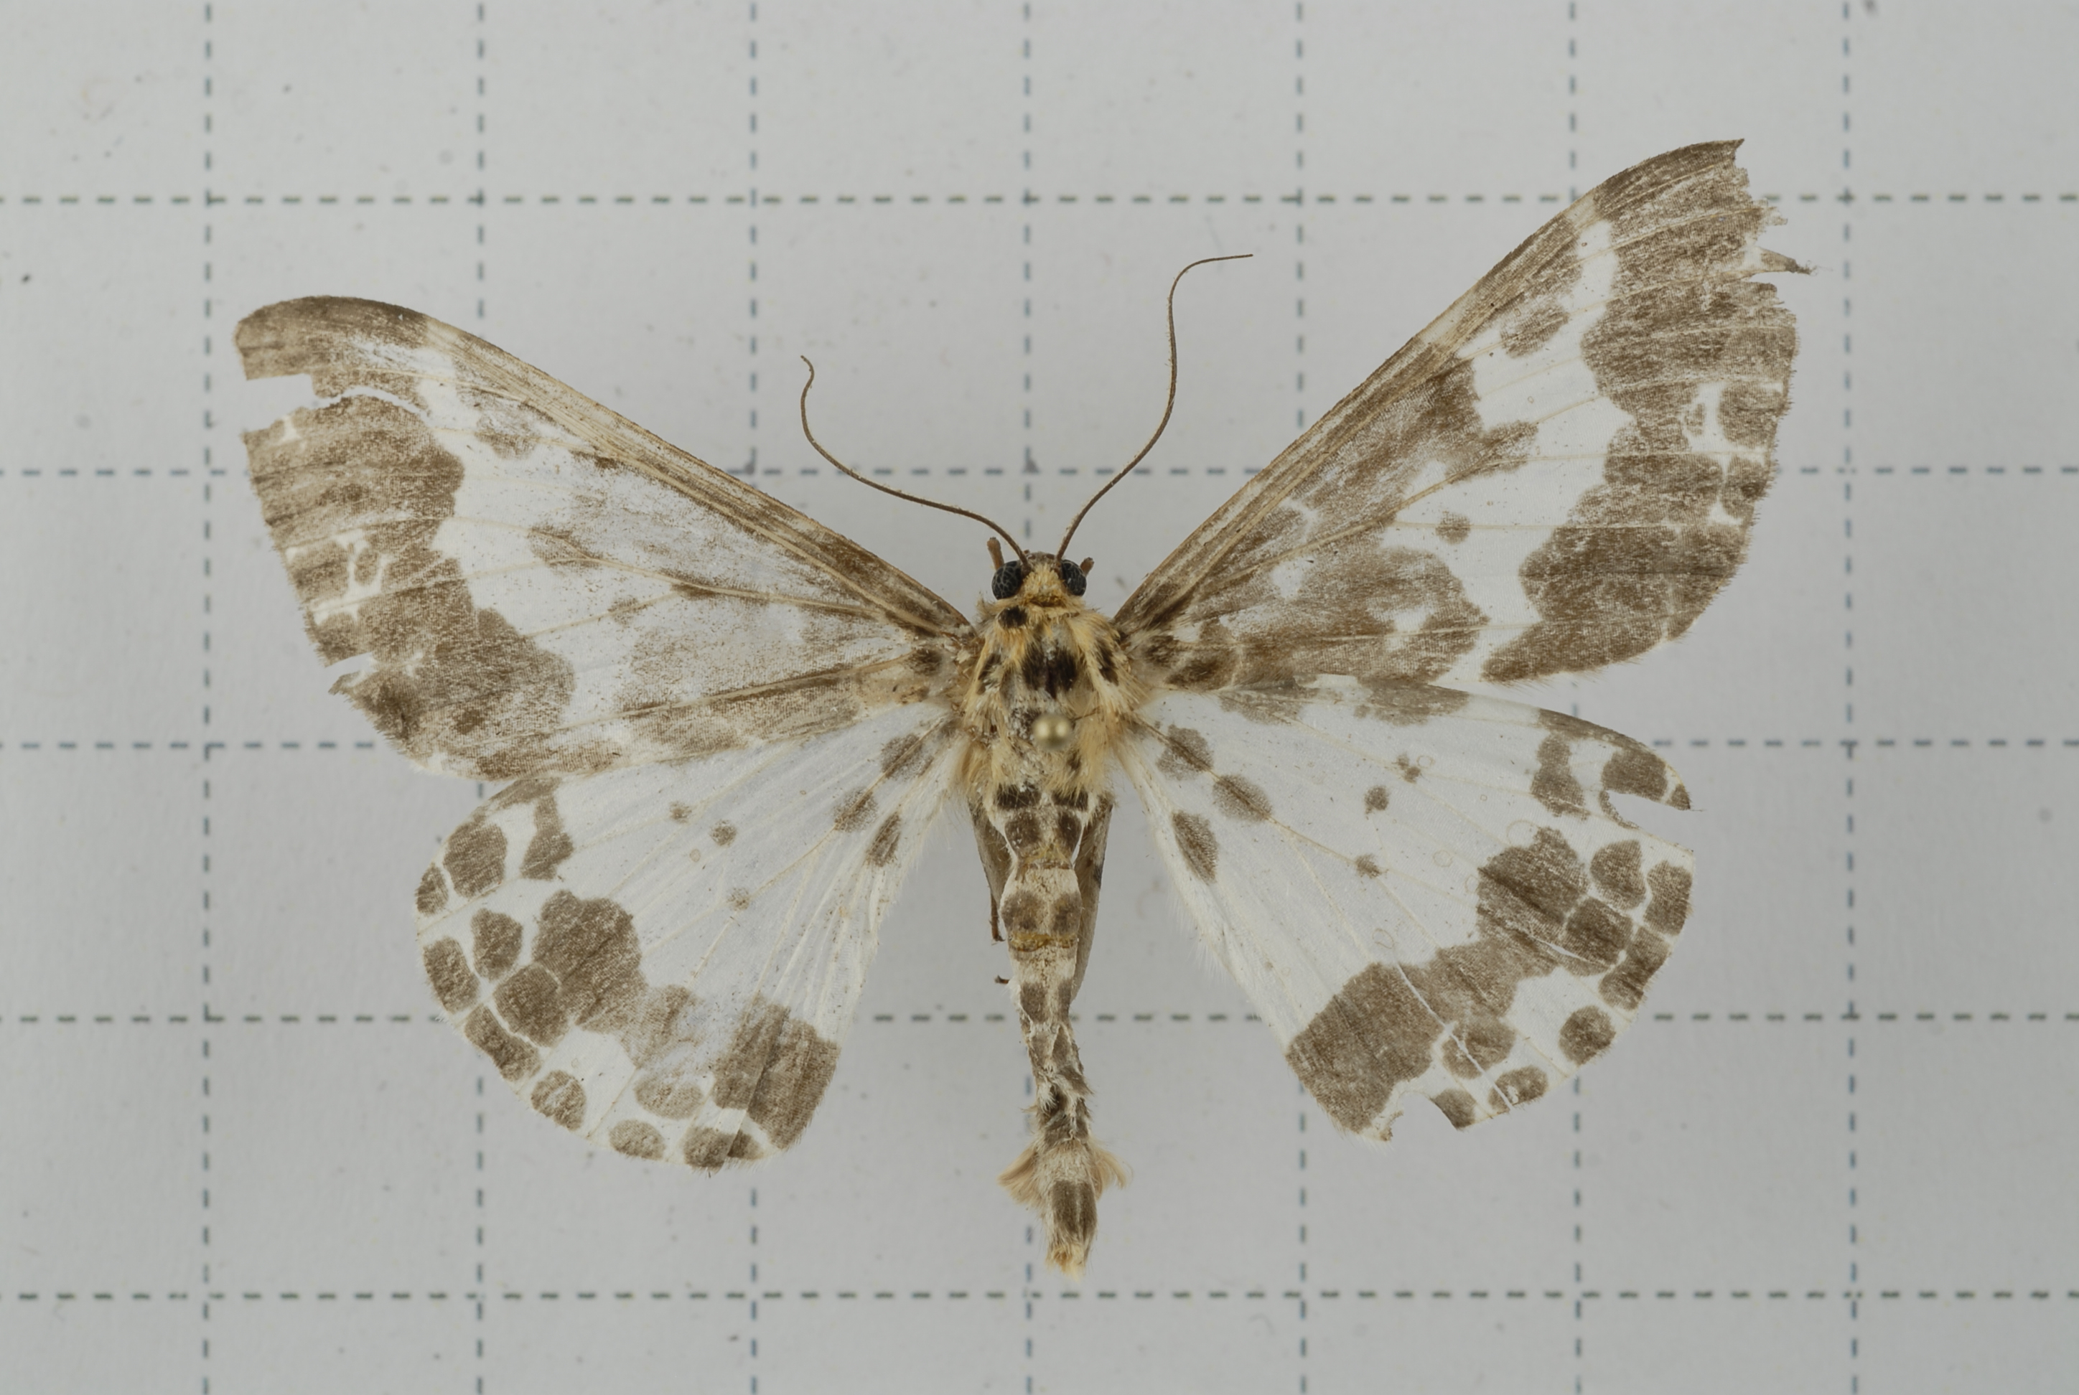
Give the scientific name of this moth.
Pogonopygia pavida pavida
